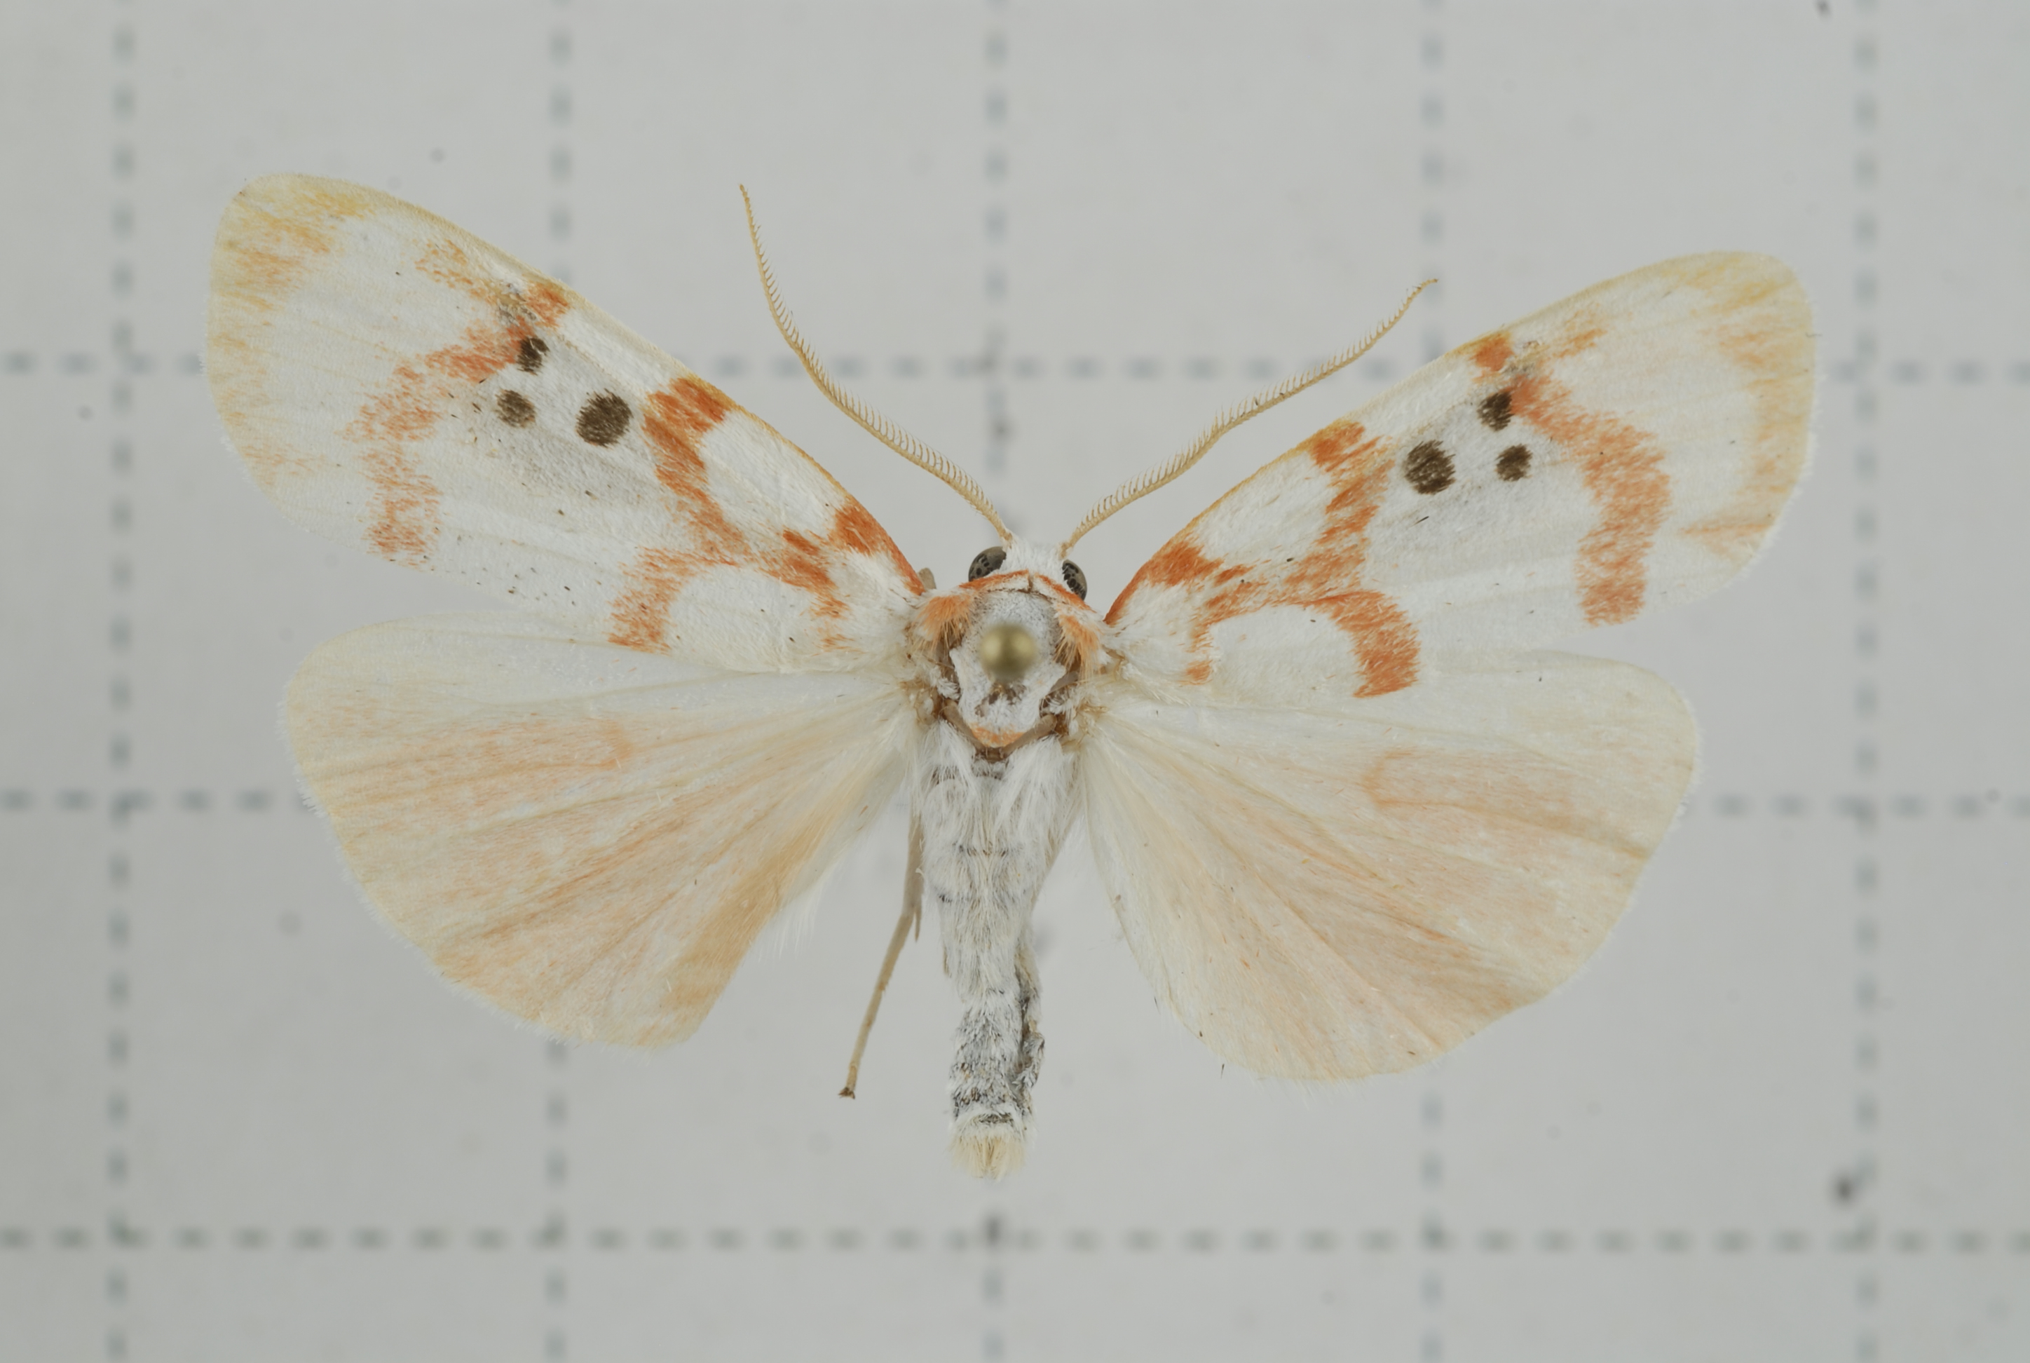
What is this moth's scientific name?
Cyana formosana
